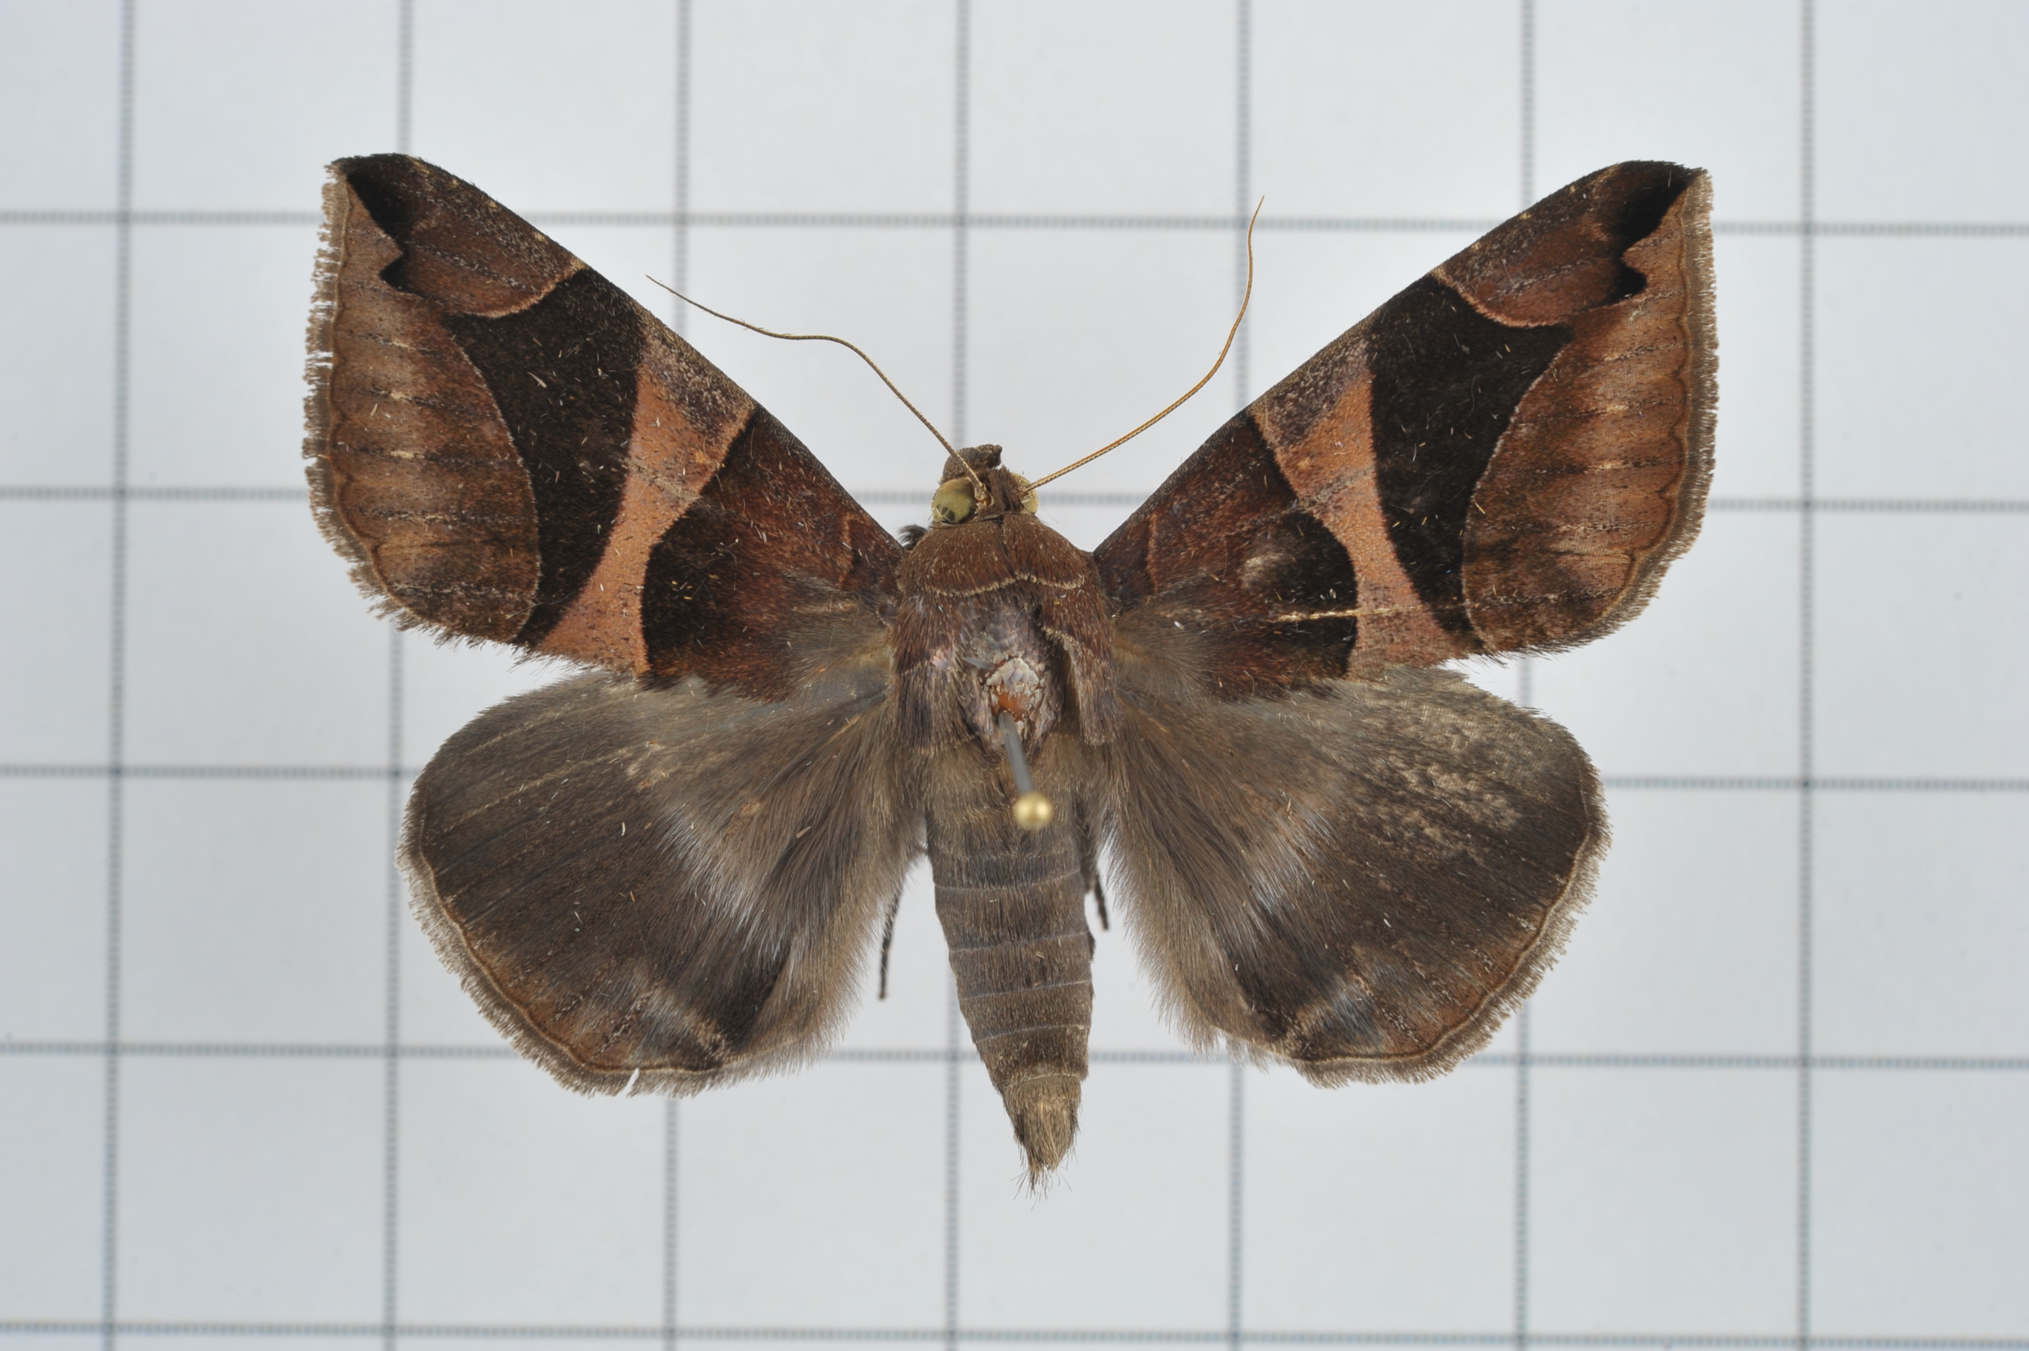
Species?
Bastilla arcuata
